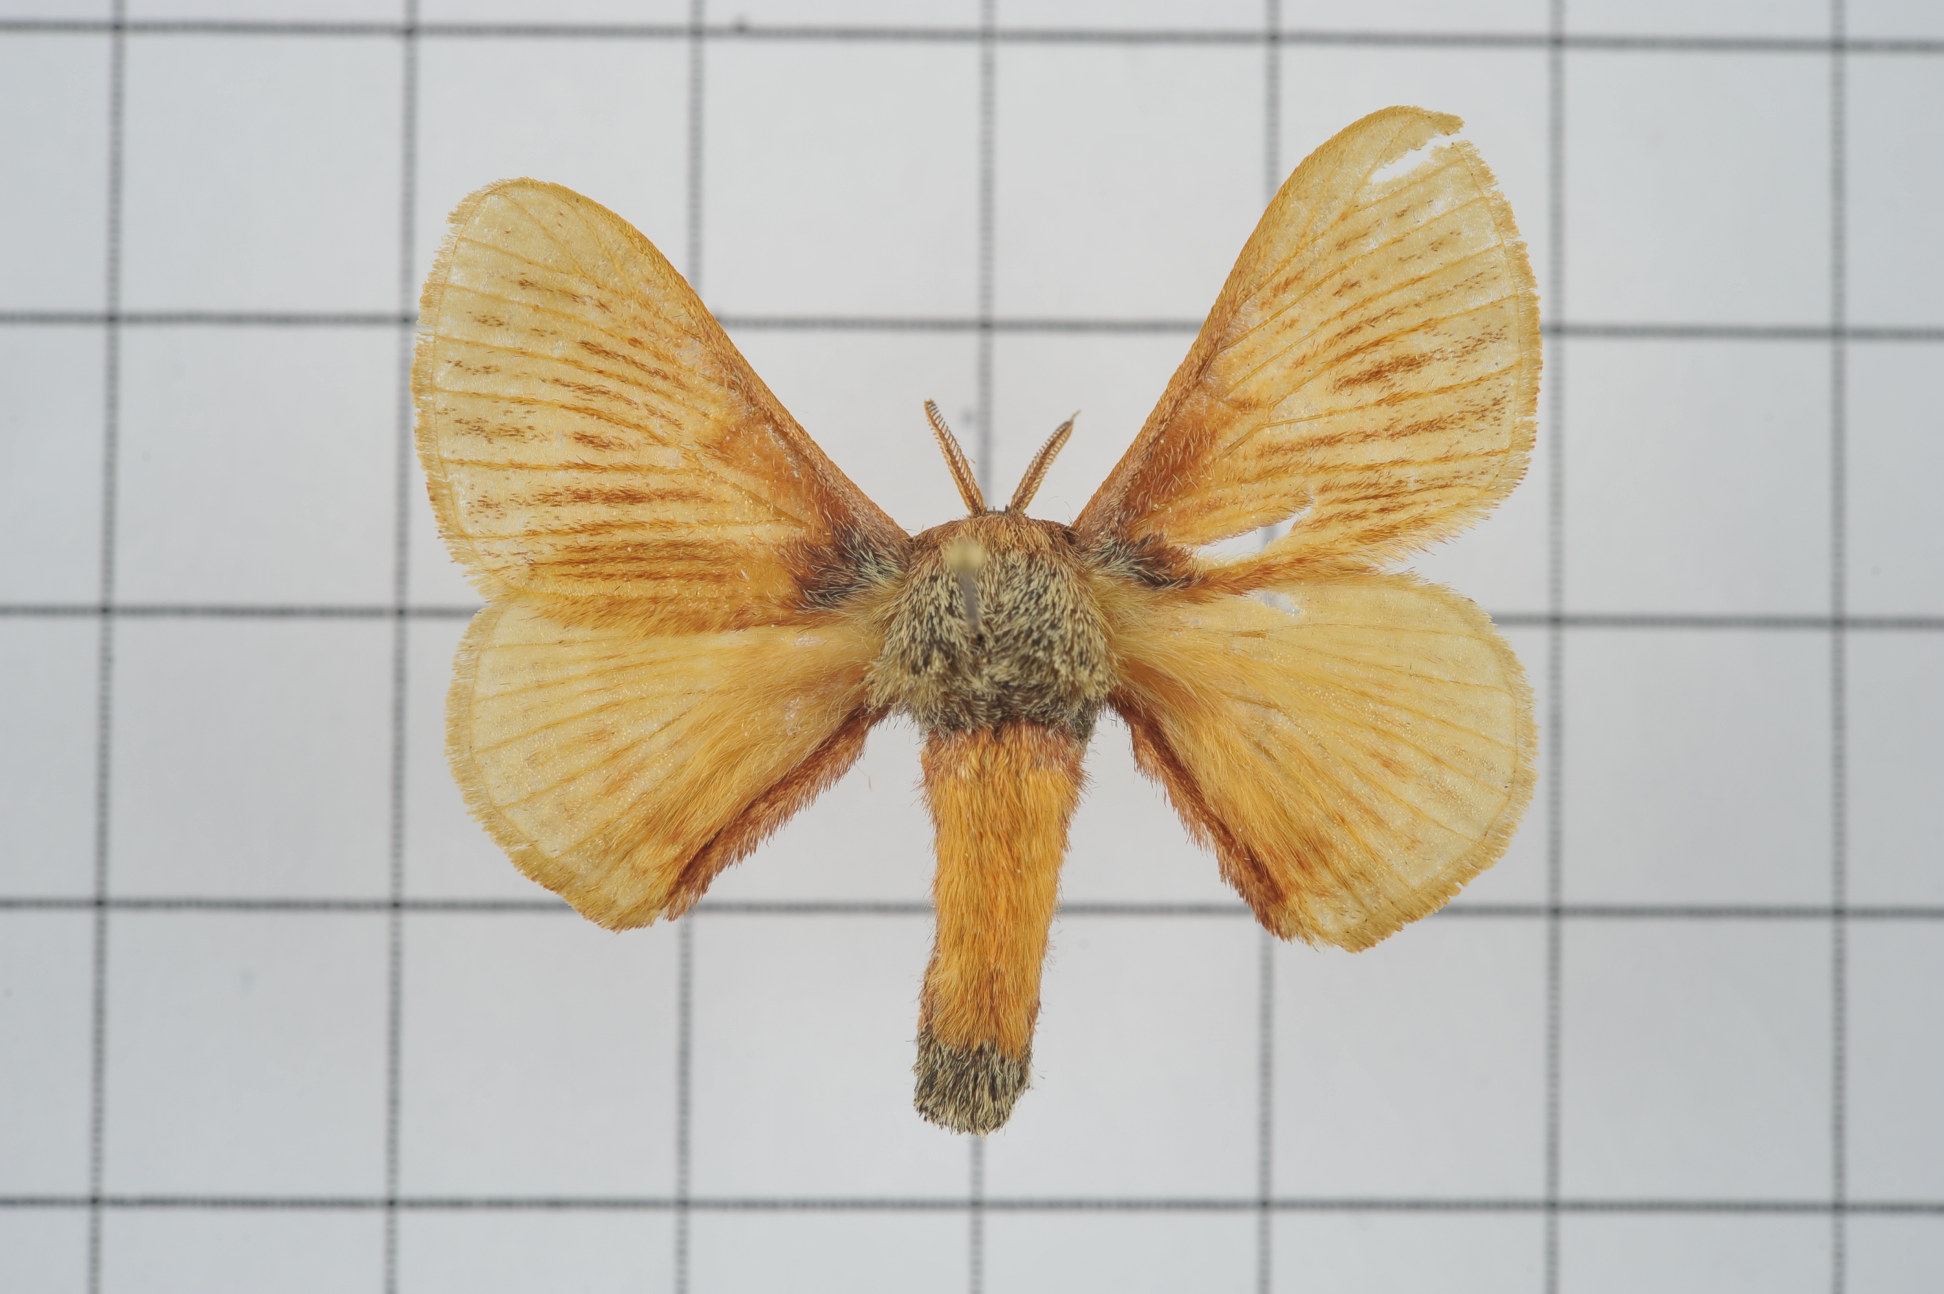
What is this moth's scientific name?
Rotunda rotundapex
